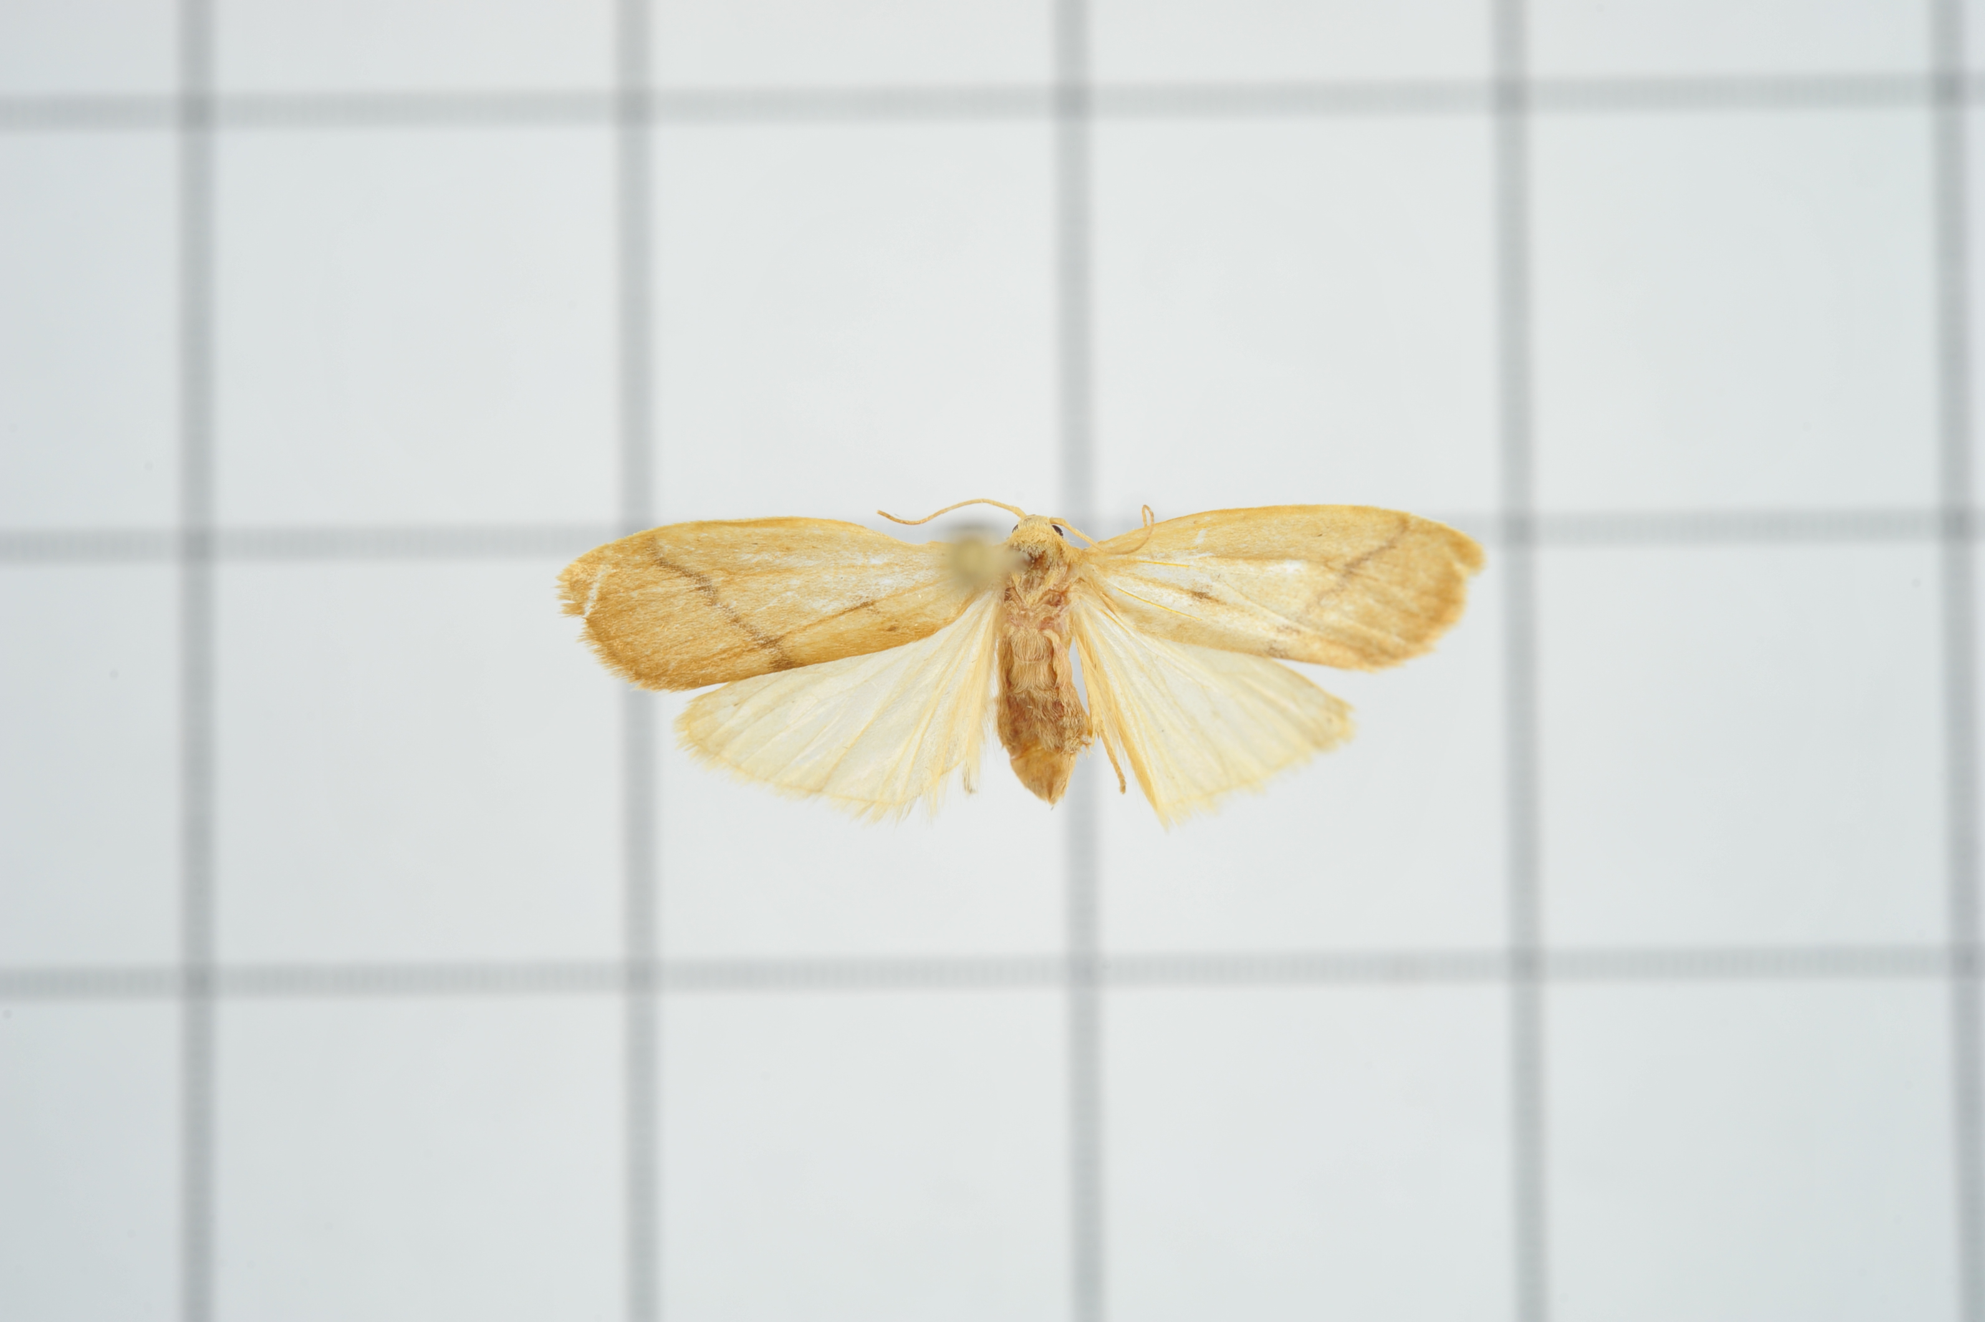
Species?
Notata parva
